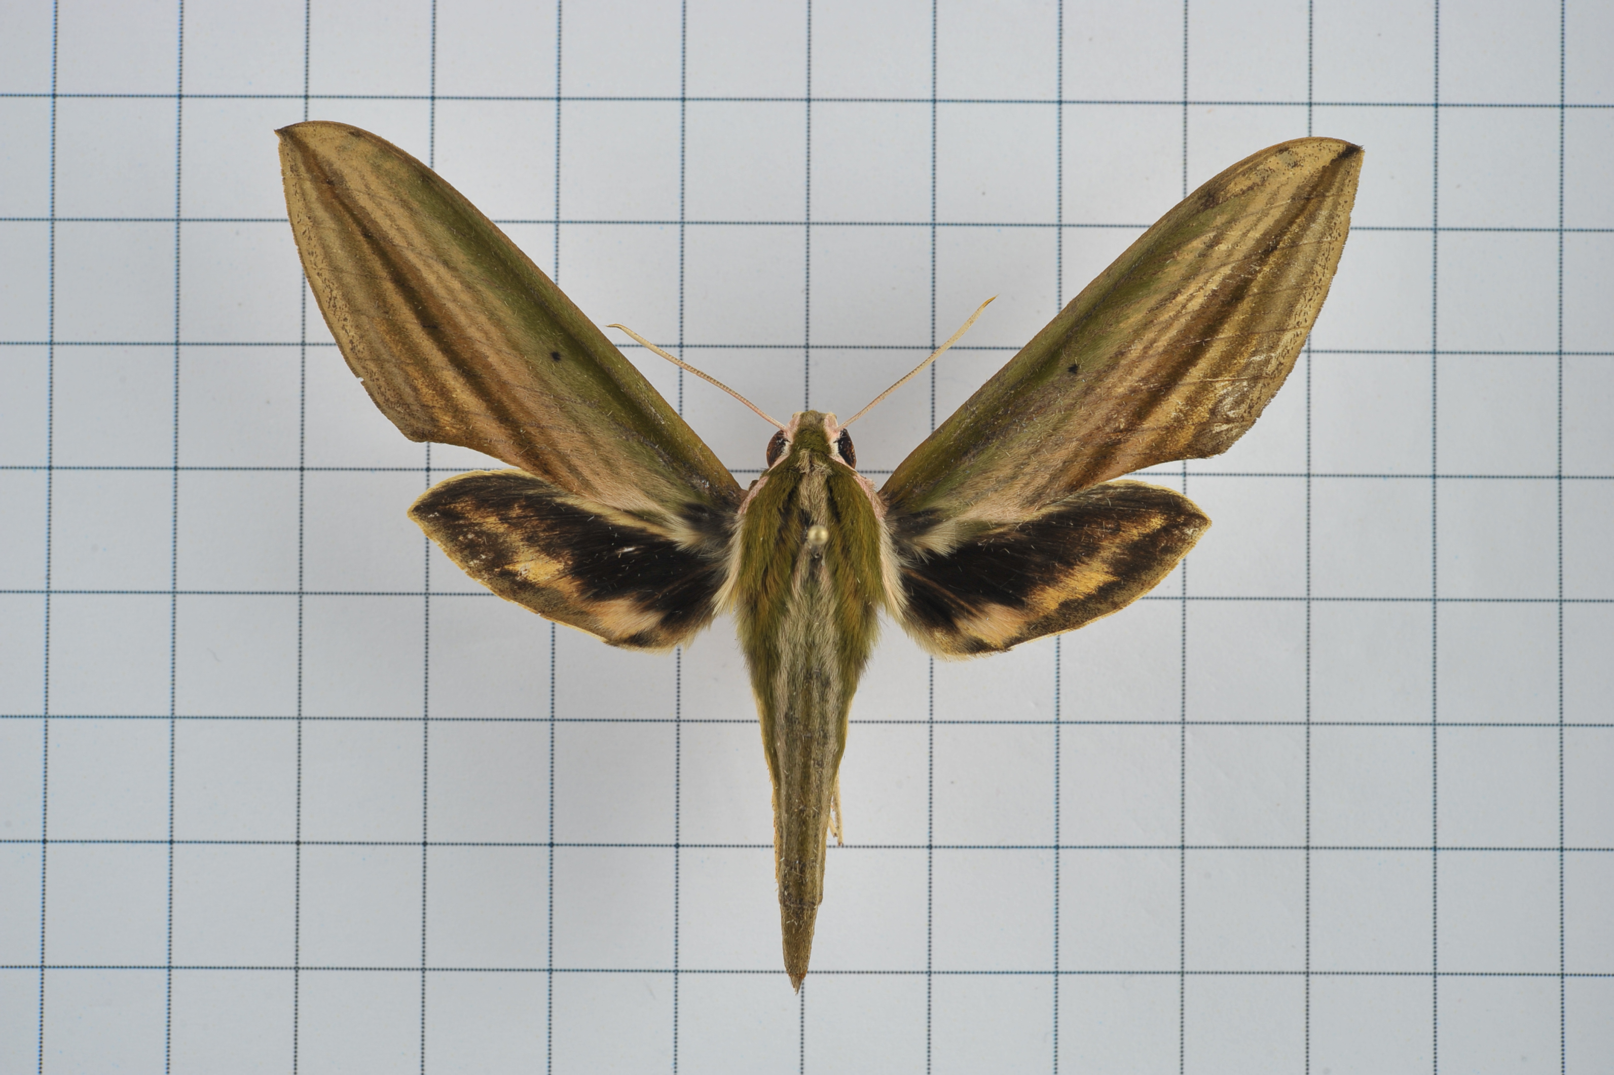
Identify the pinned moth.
Cechetra lineosa
